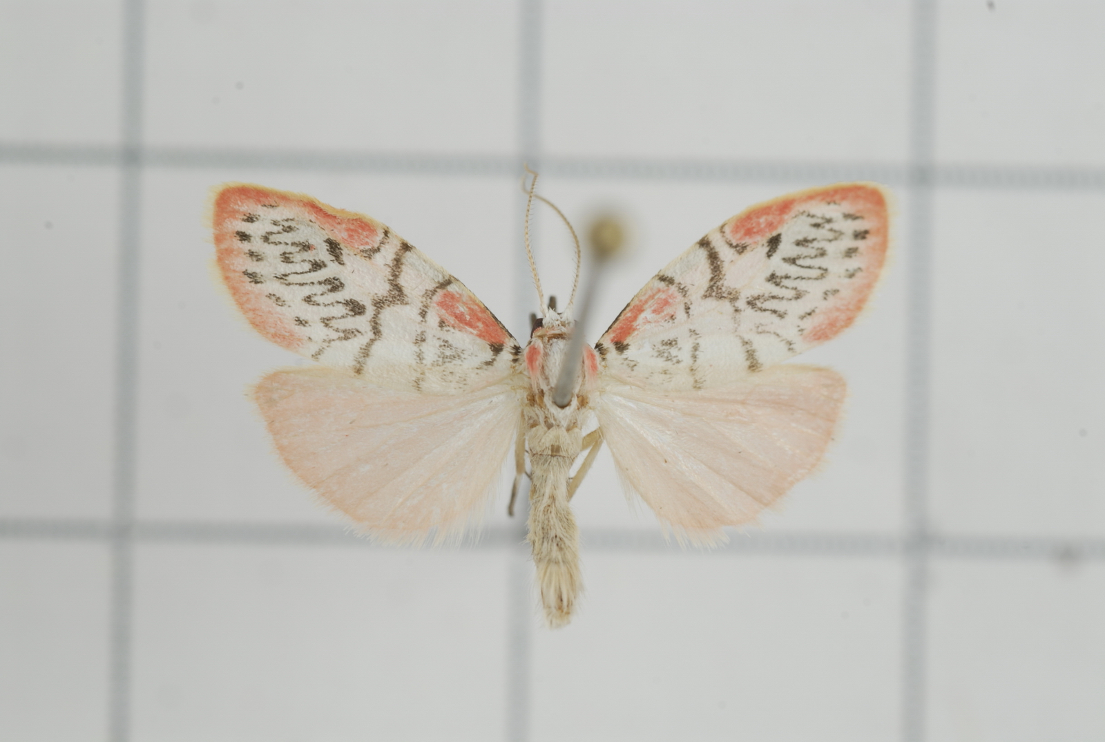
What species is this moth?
Miltochrista ziczac
